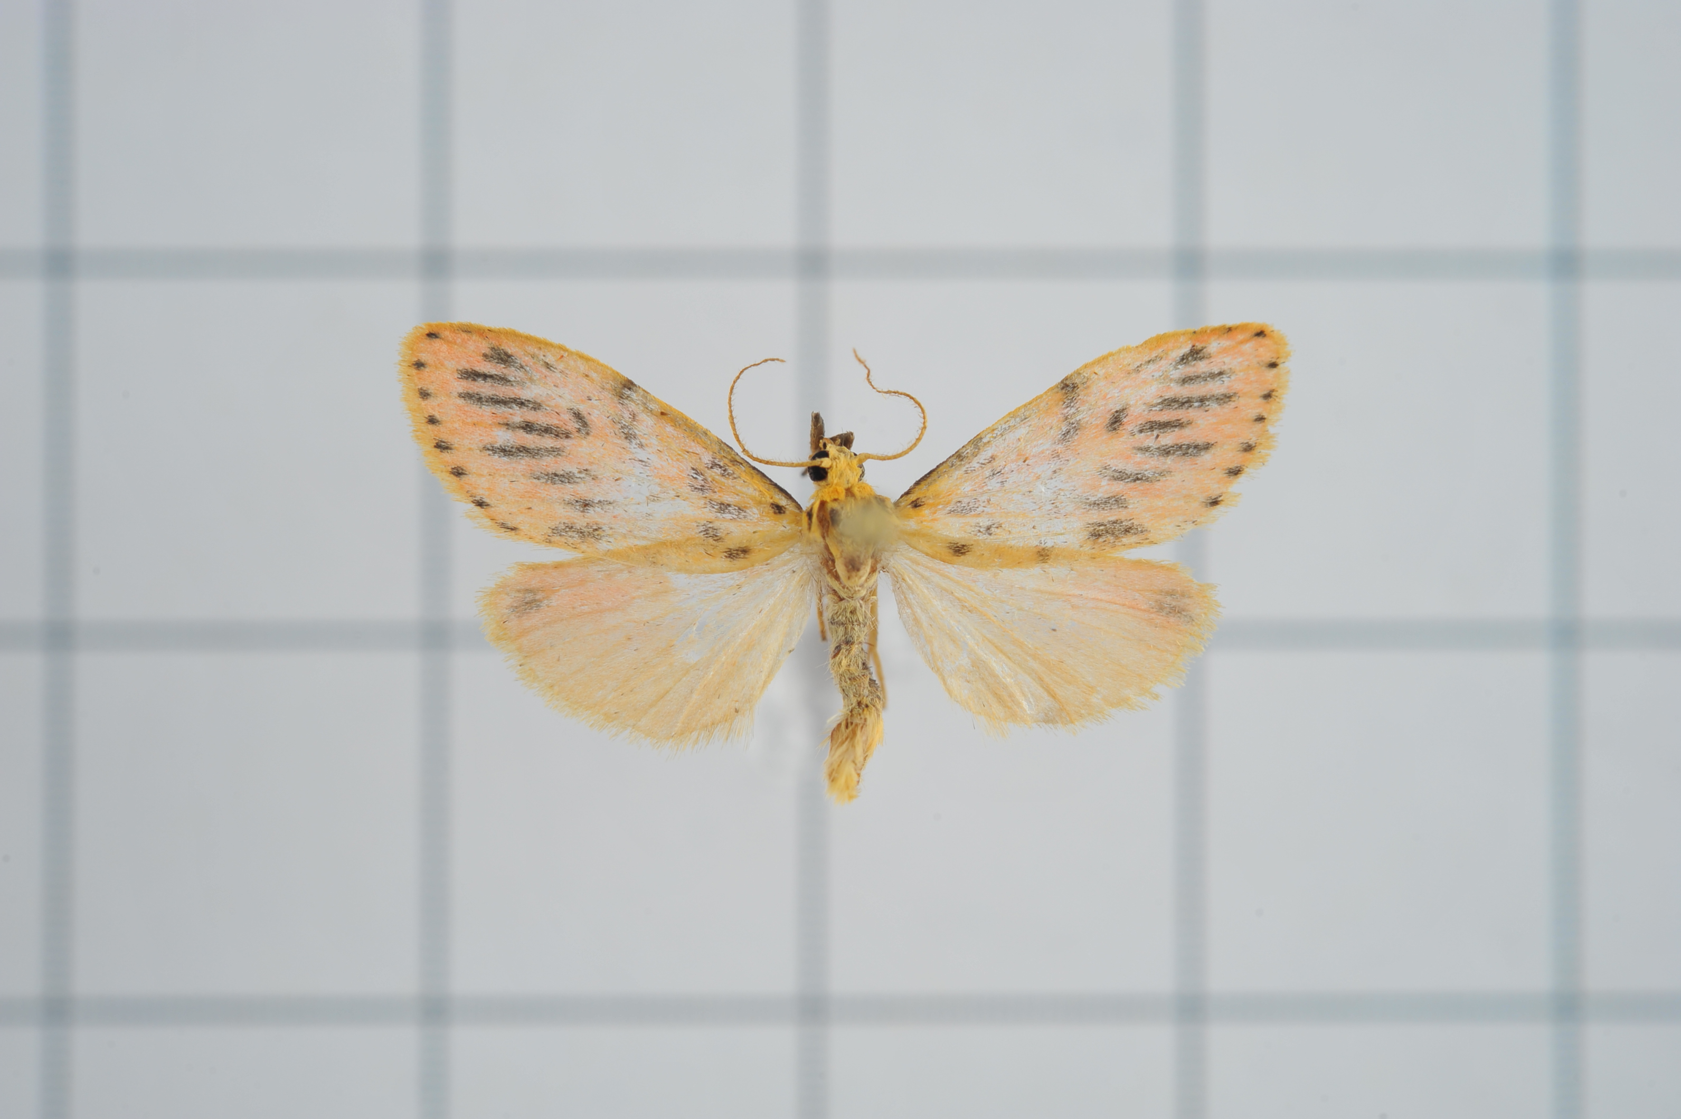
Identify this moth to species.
Miltochrista acteola
